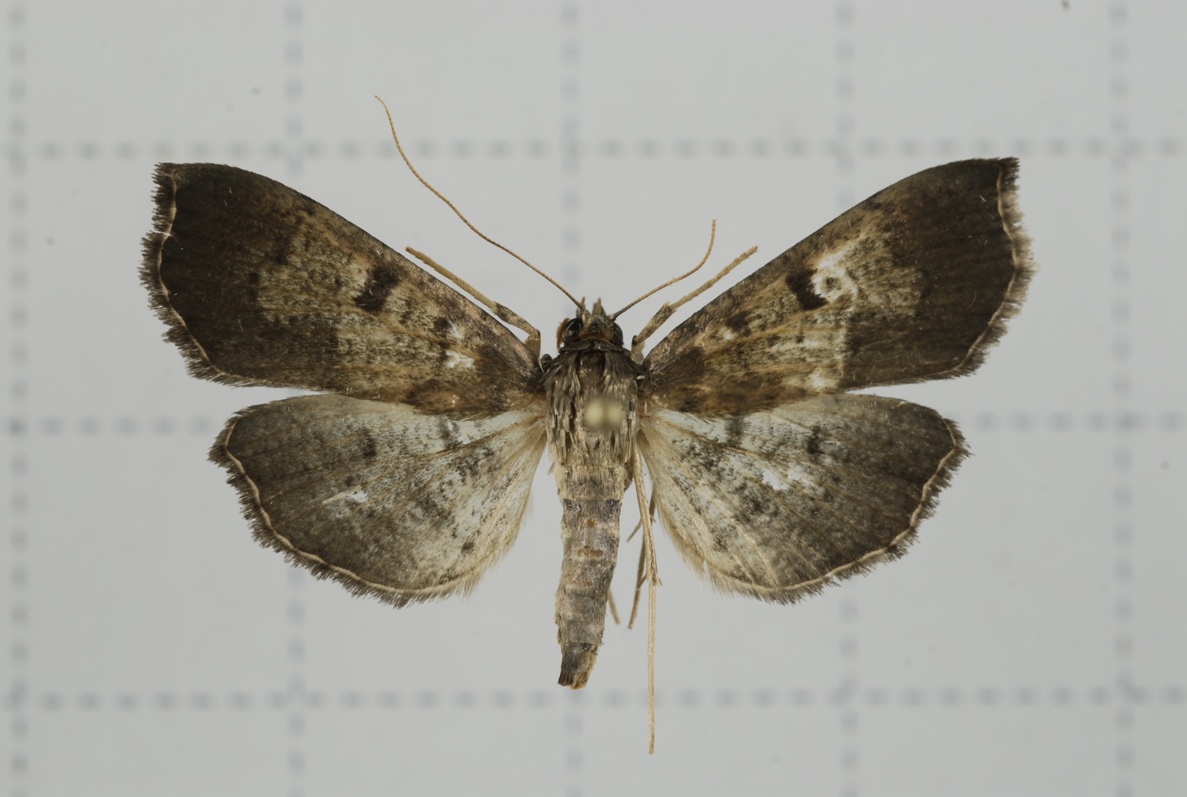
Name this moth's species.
Ceratarcha umbrosa
